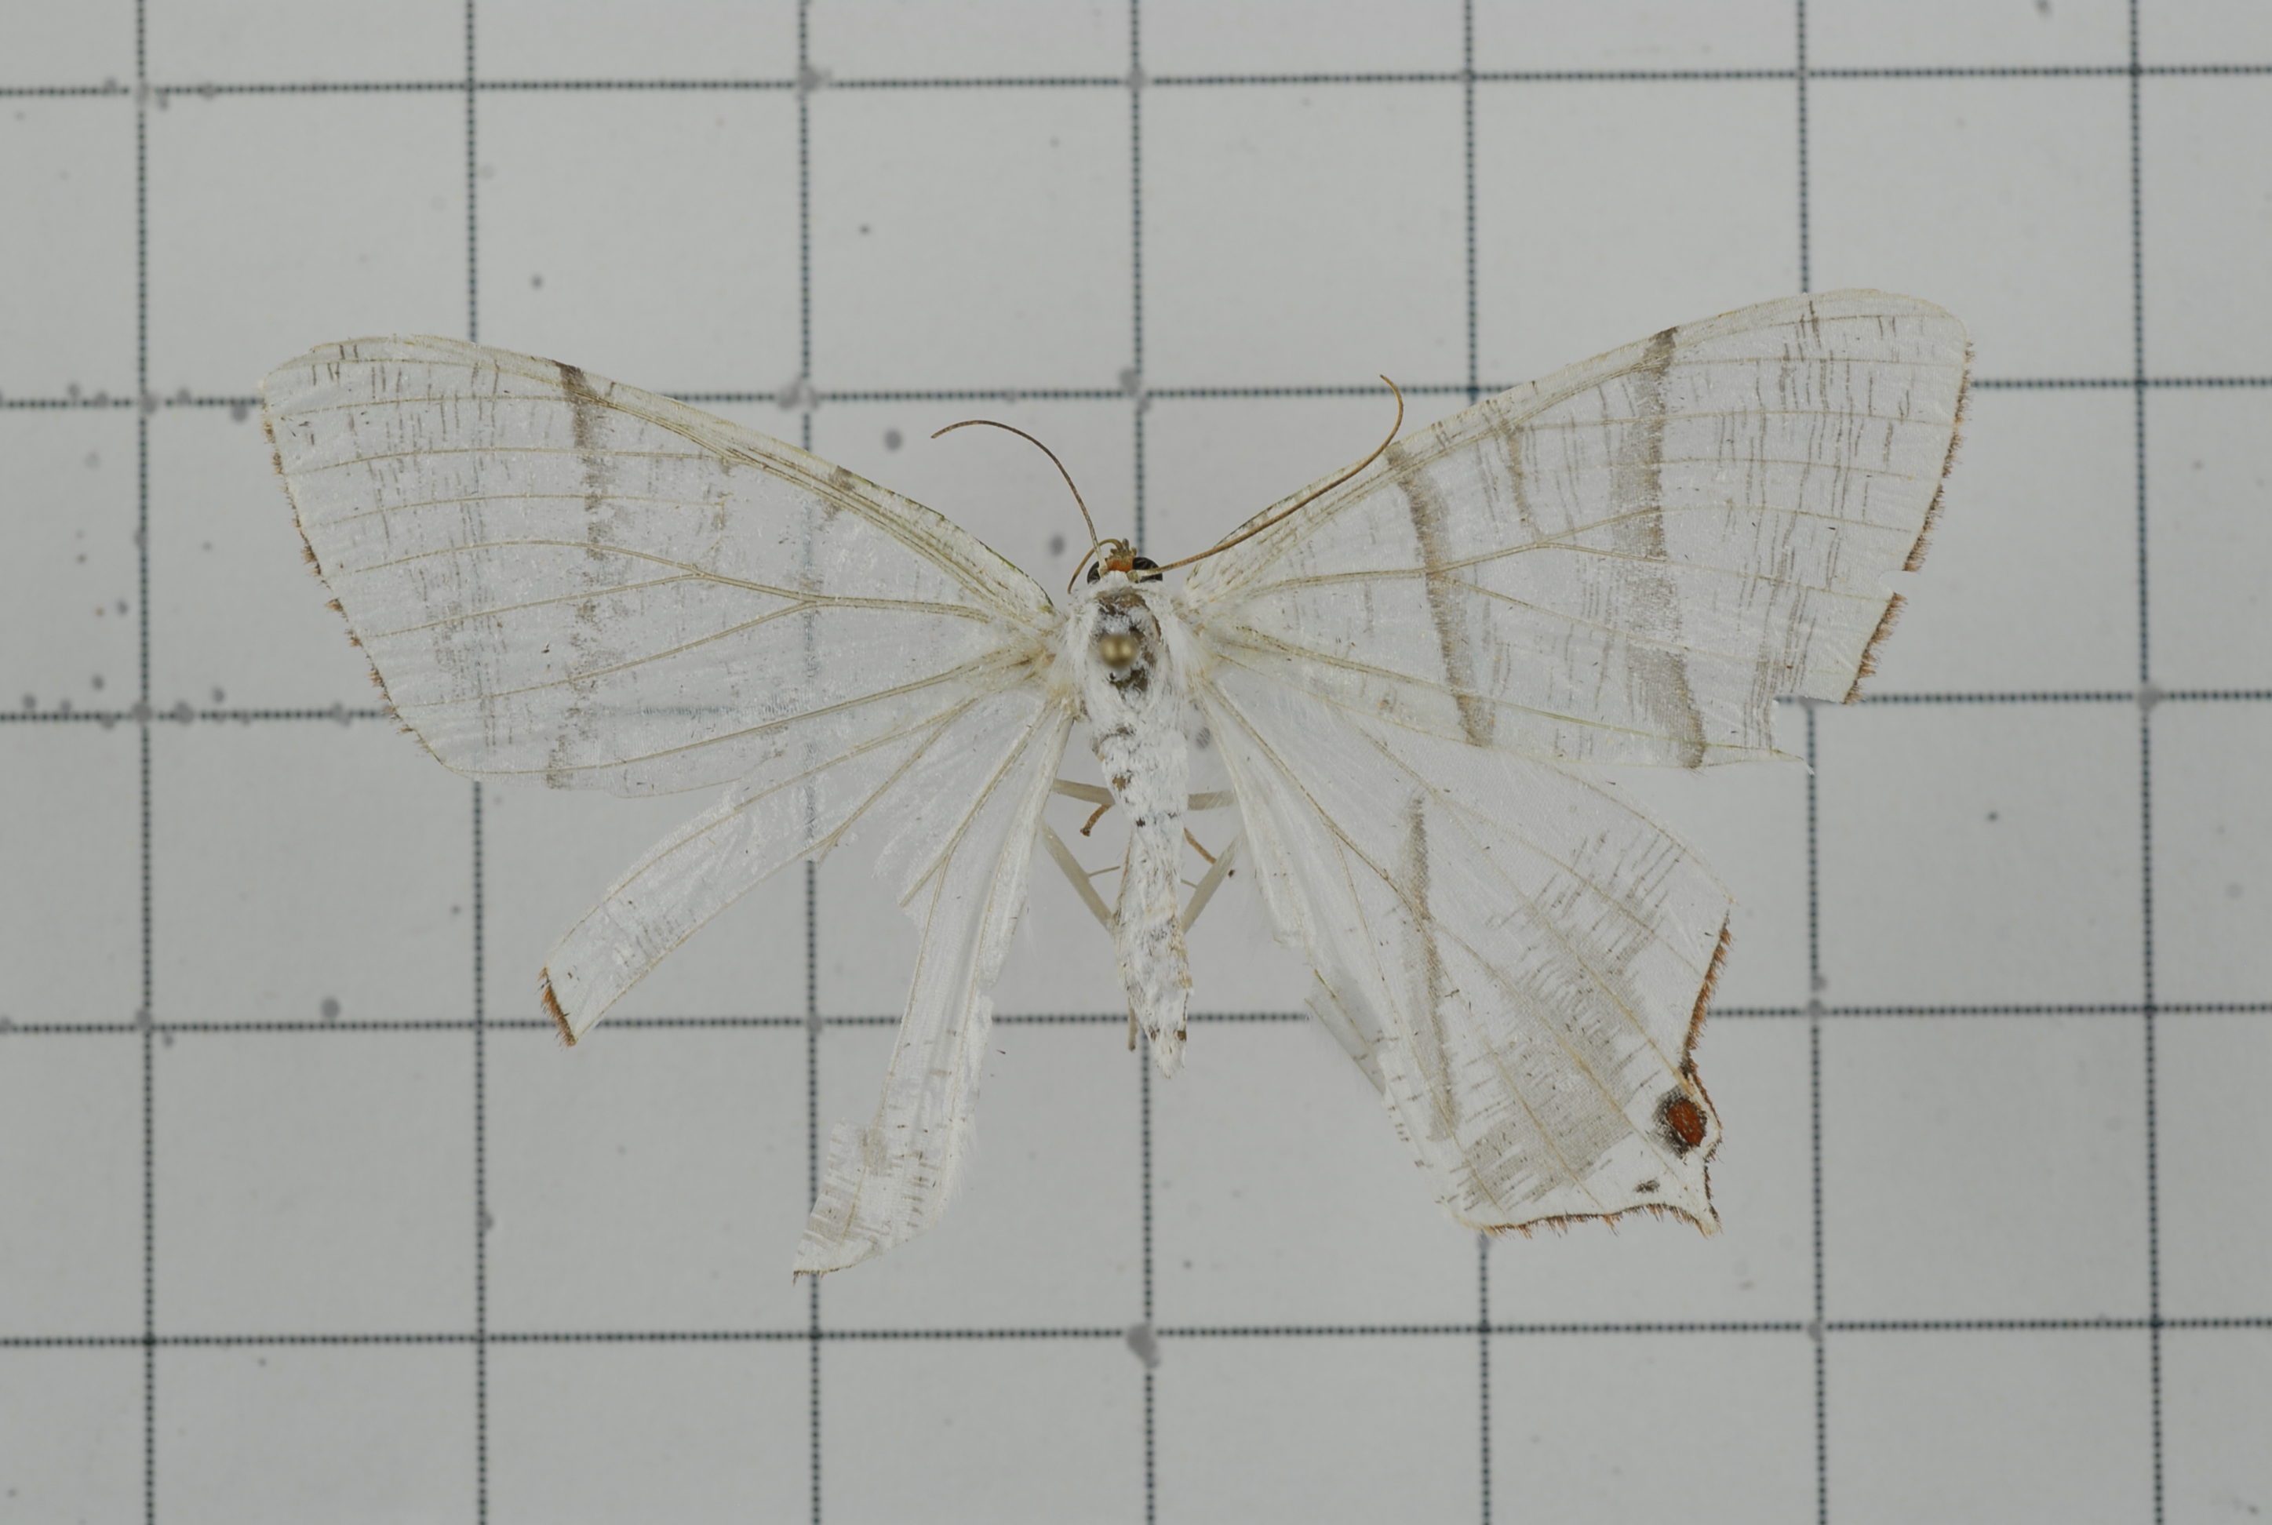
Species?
Ourapteryx similaria horishana
